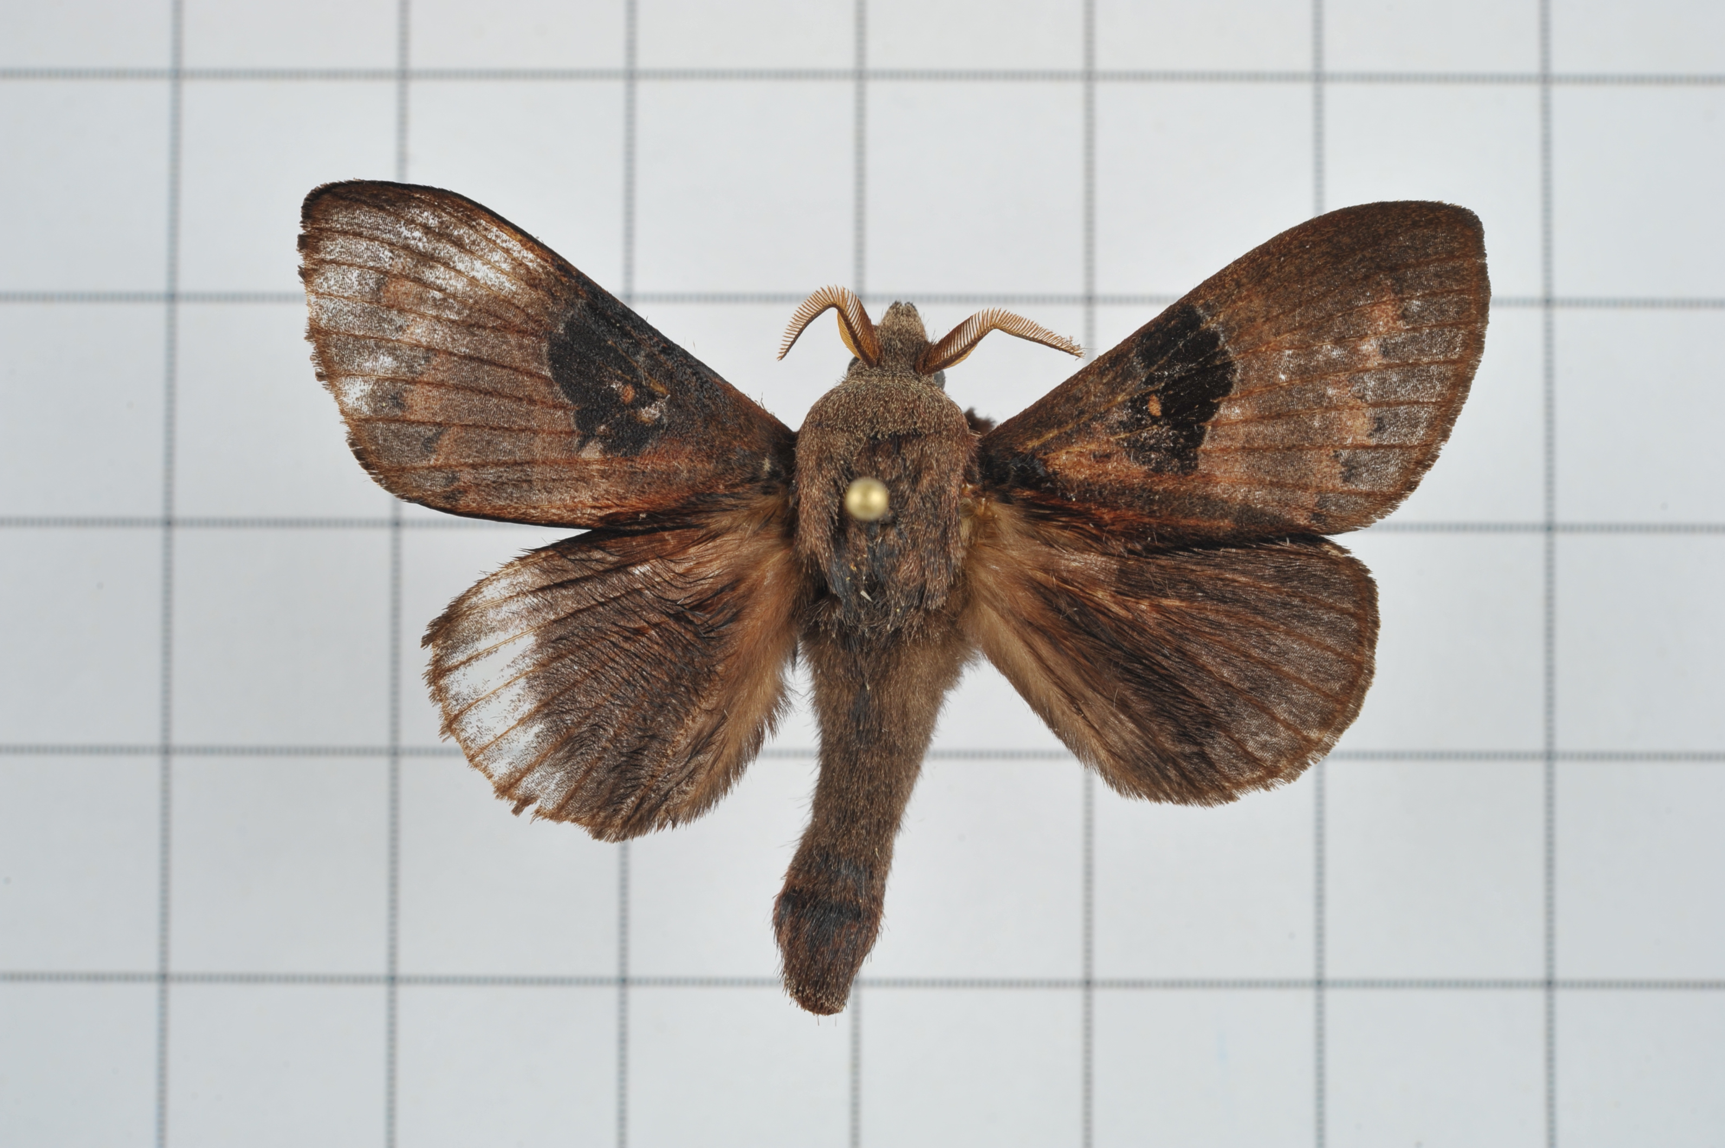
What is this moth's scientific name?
Metanastria hyrtaca
